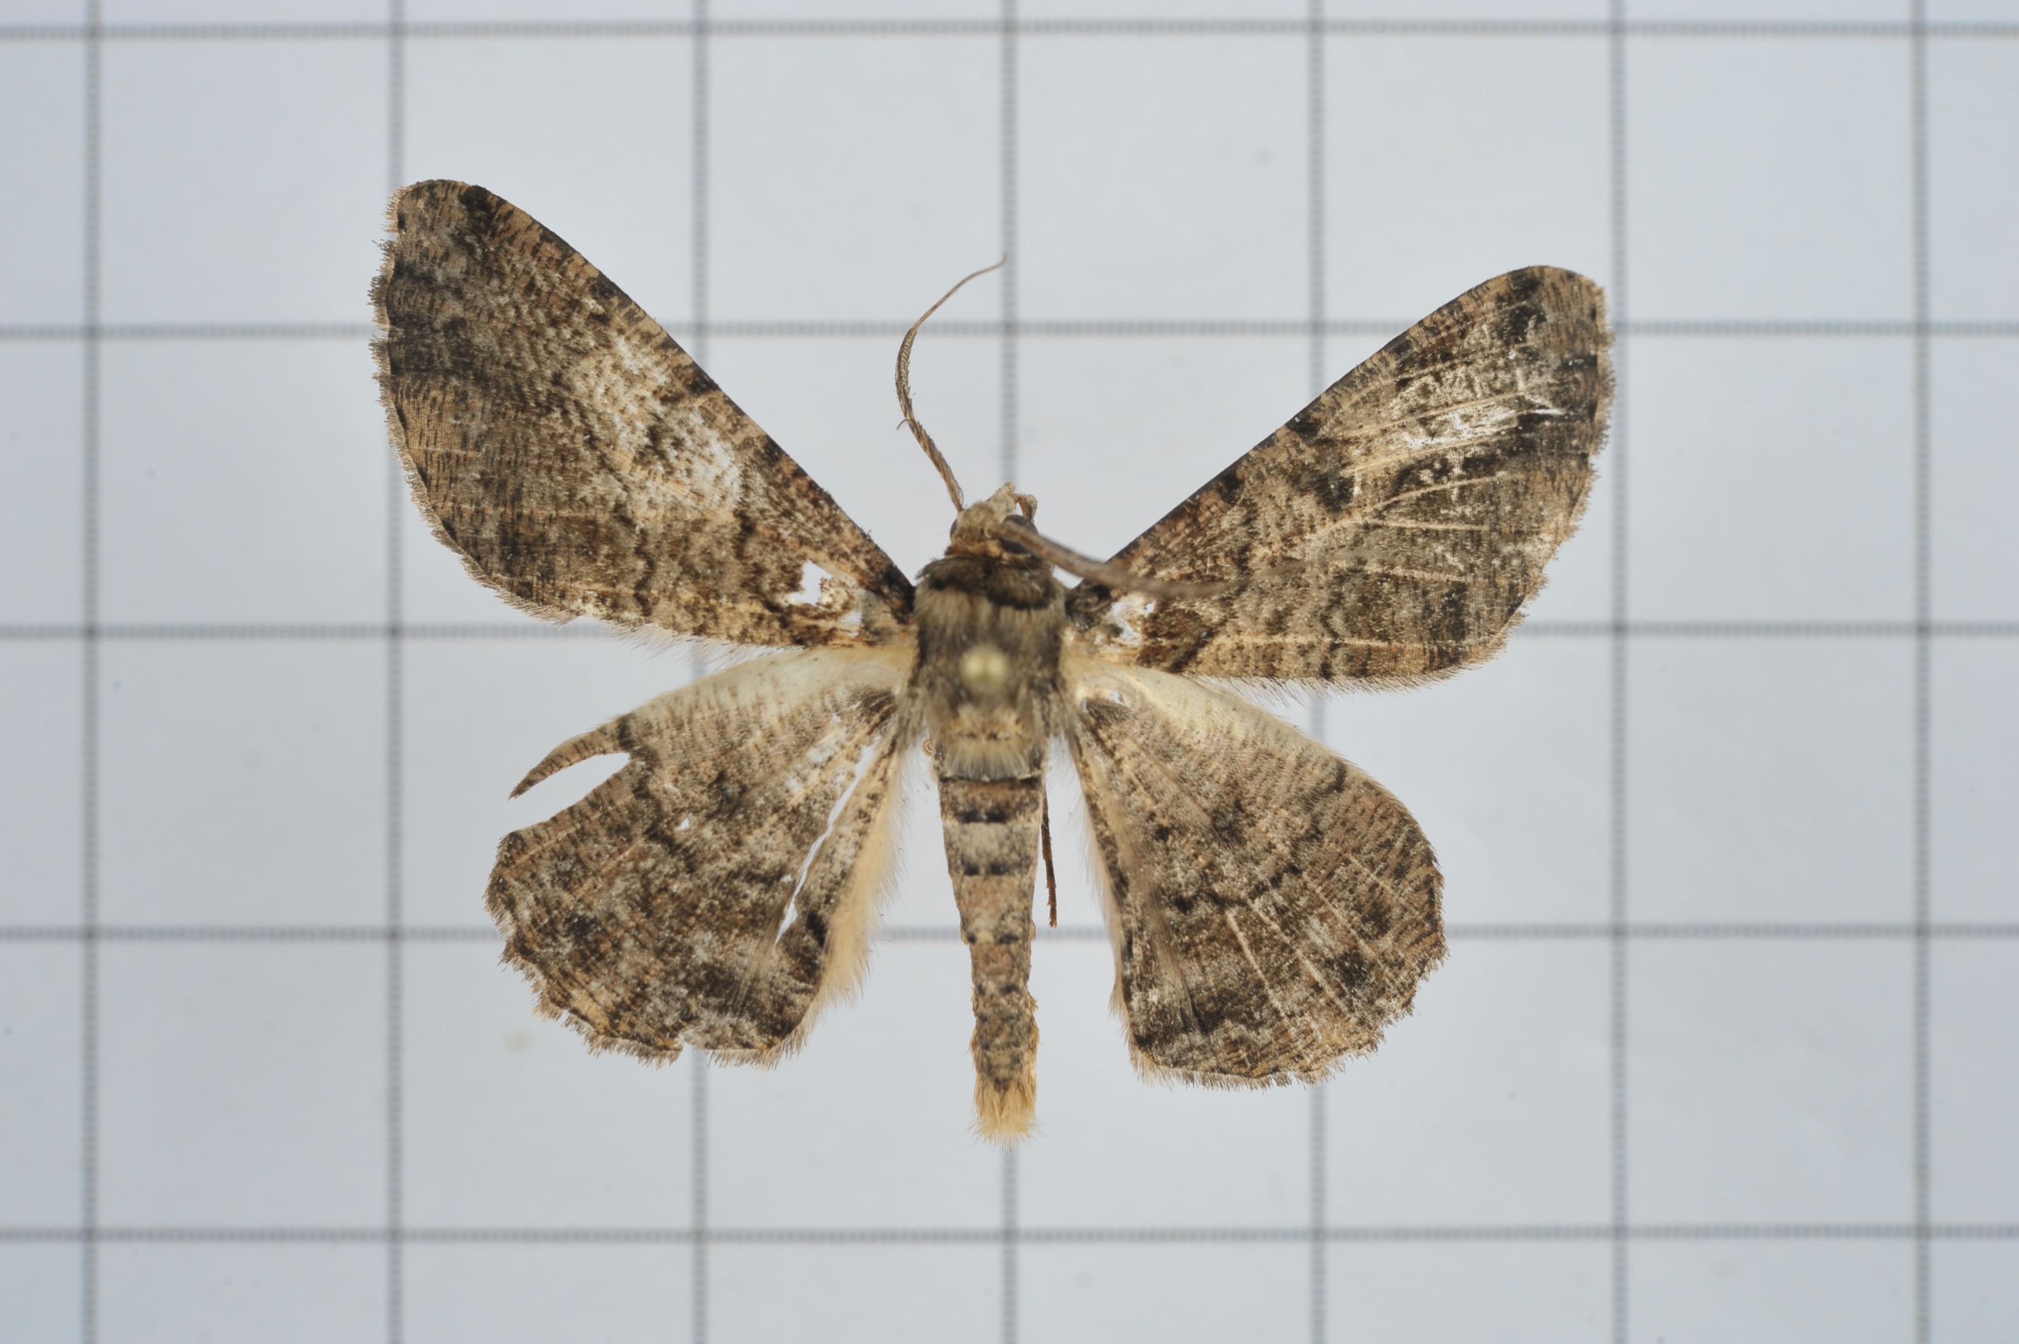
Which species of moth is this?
Cleora fraterna
